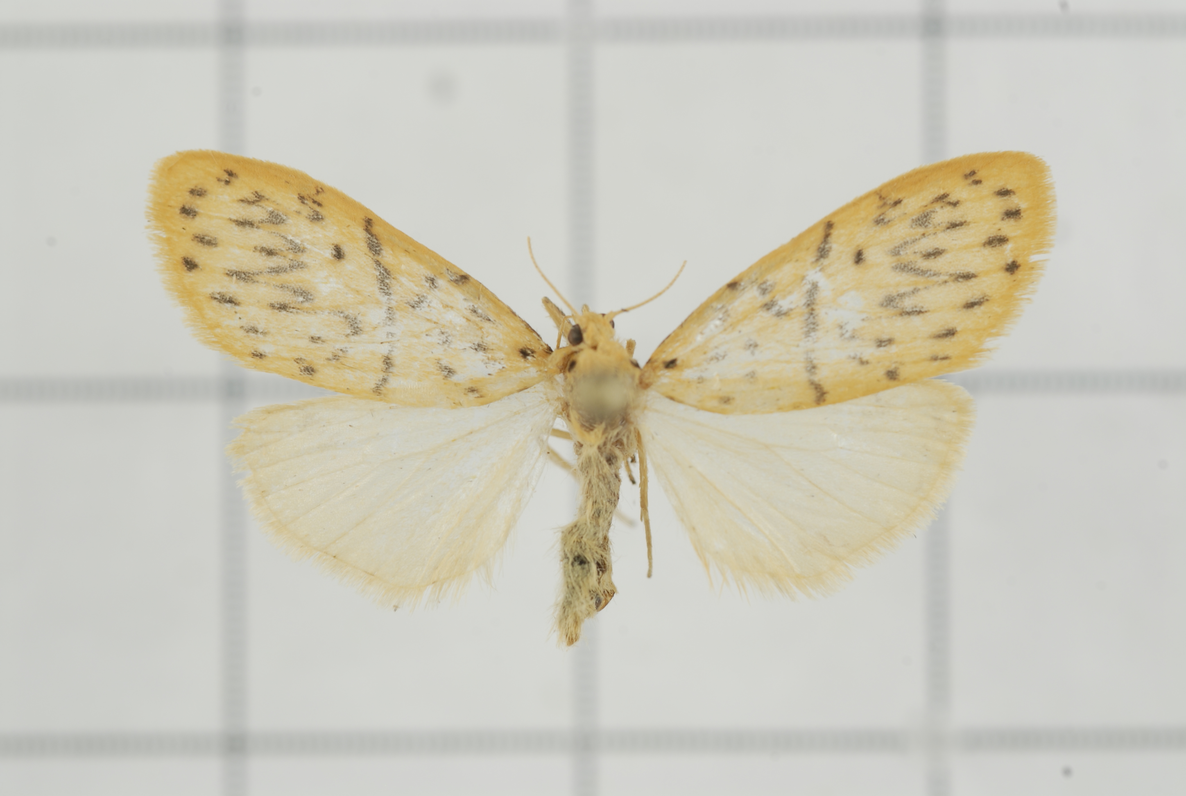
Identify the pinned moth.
Huangilene alikangiae alikangiae
